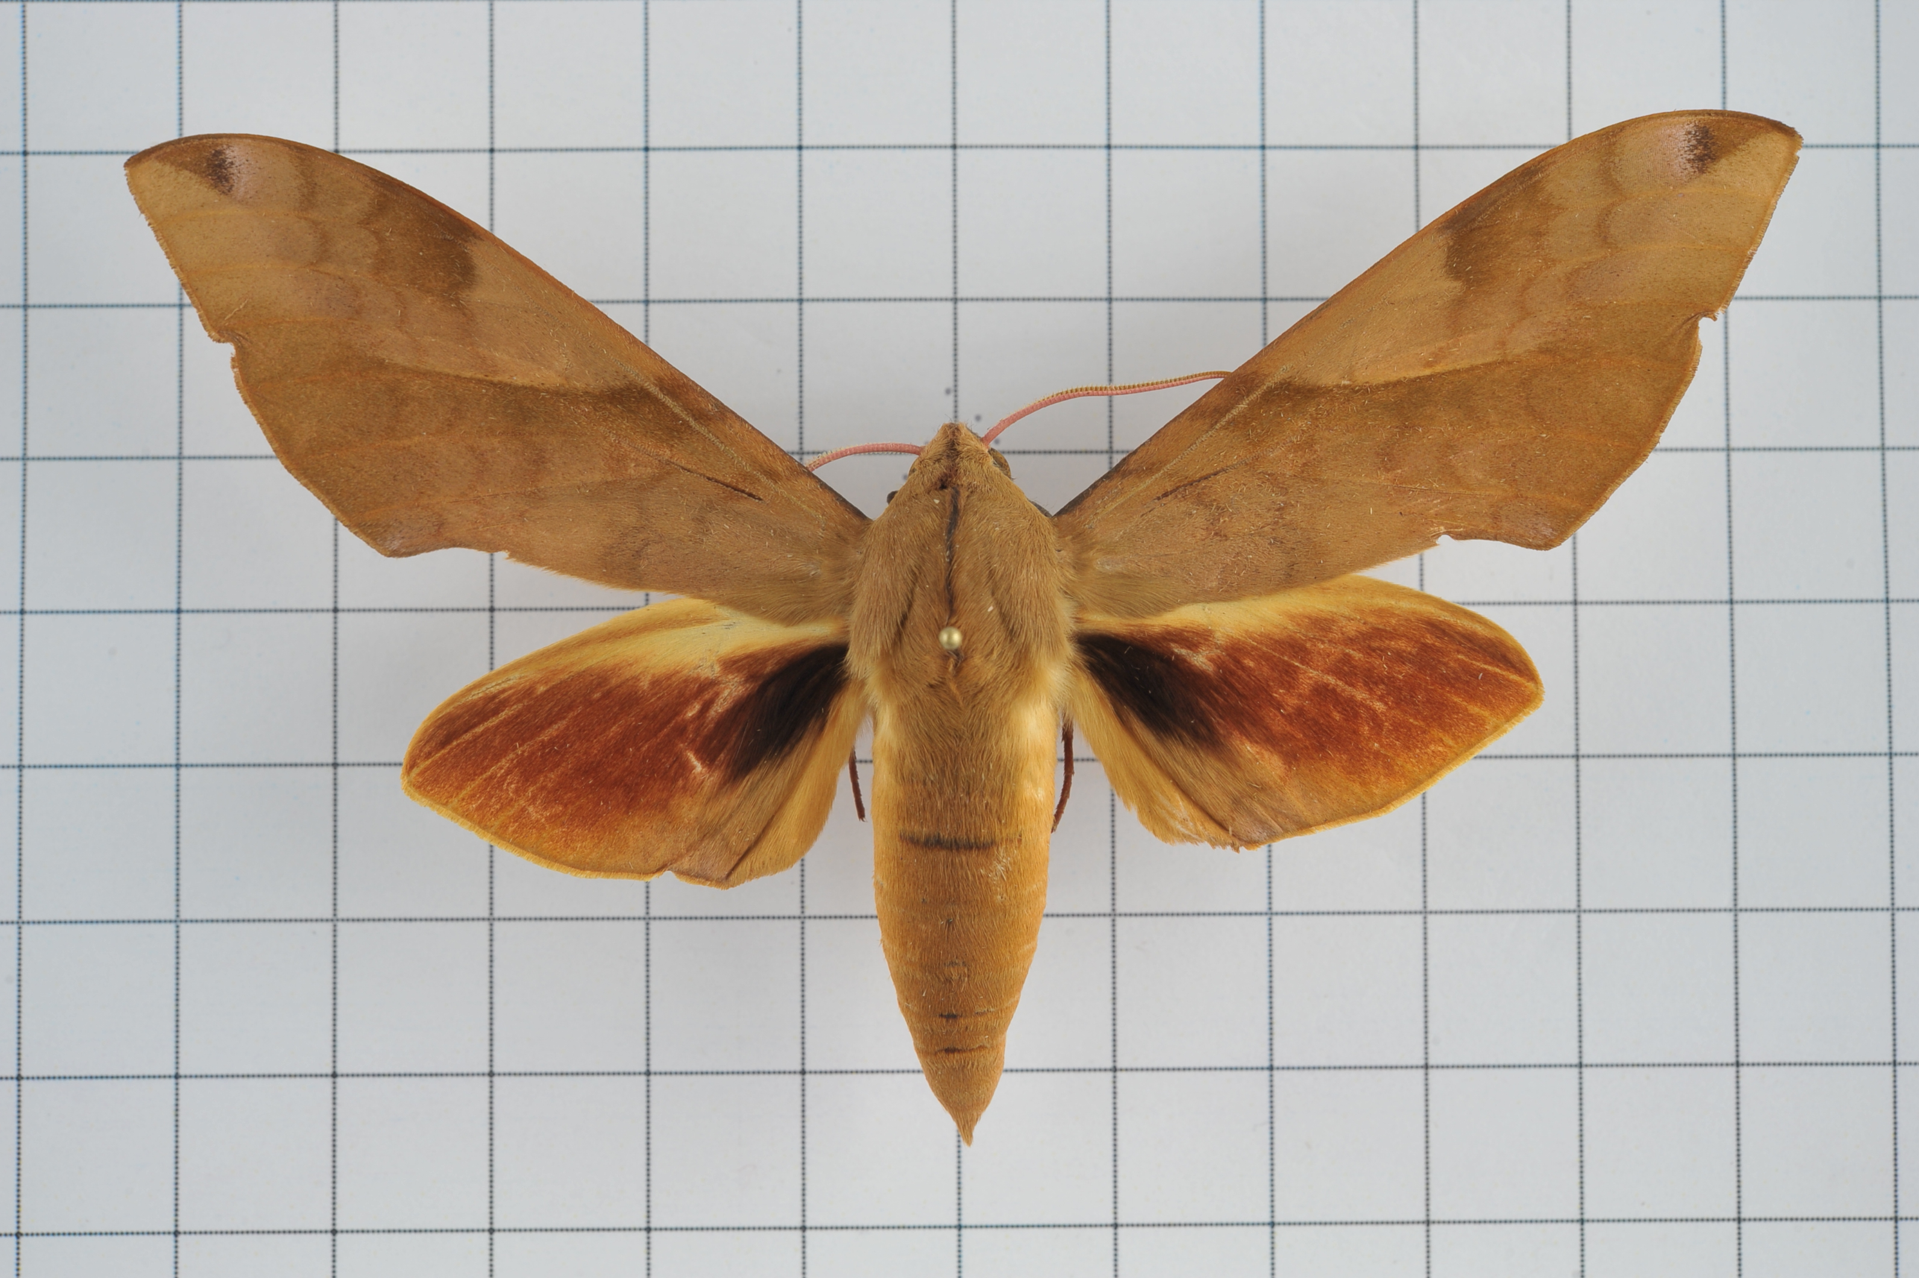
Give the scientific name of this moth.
Clanis bilineata formosana
